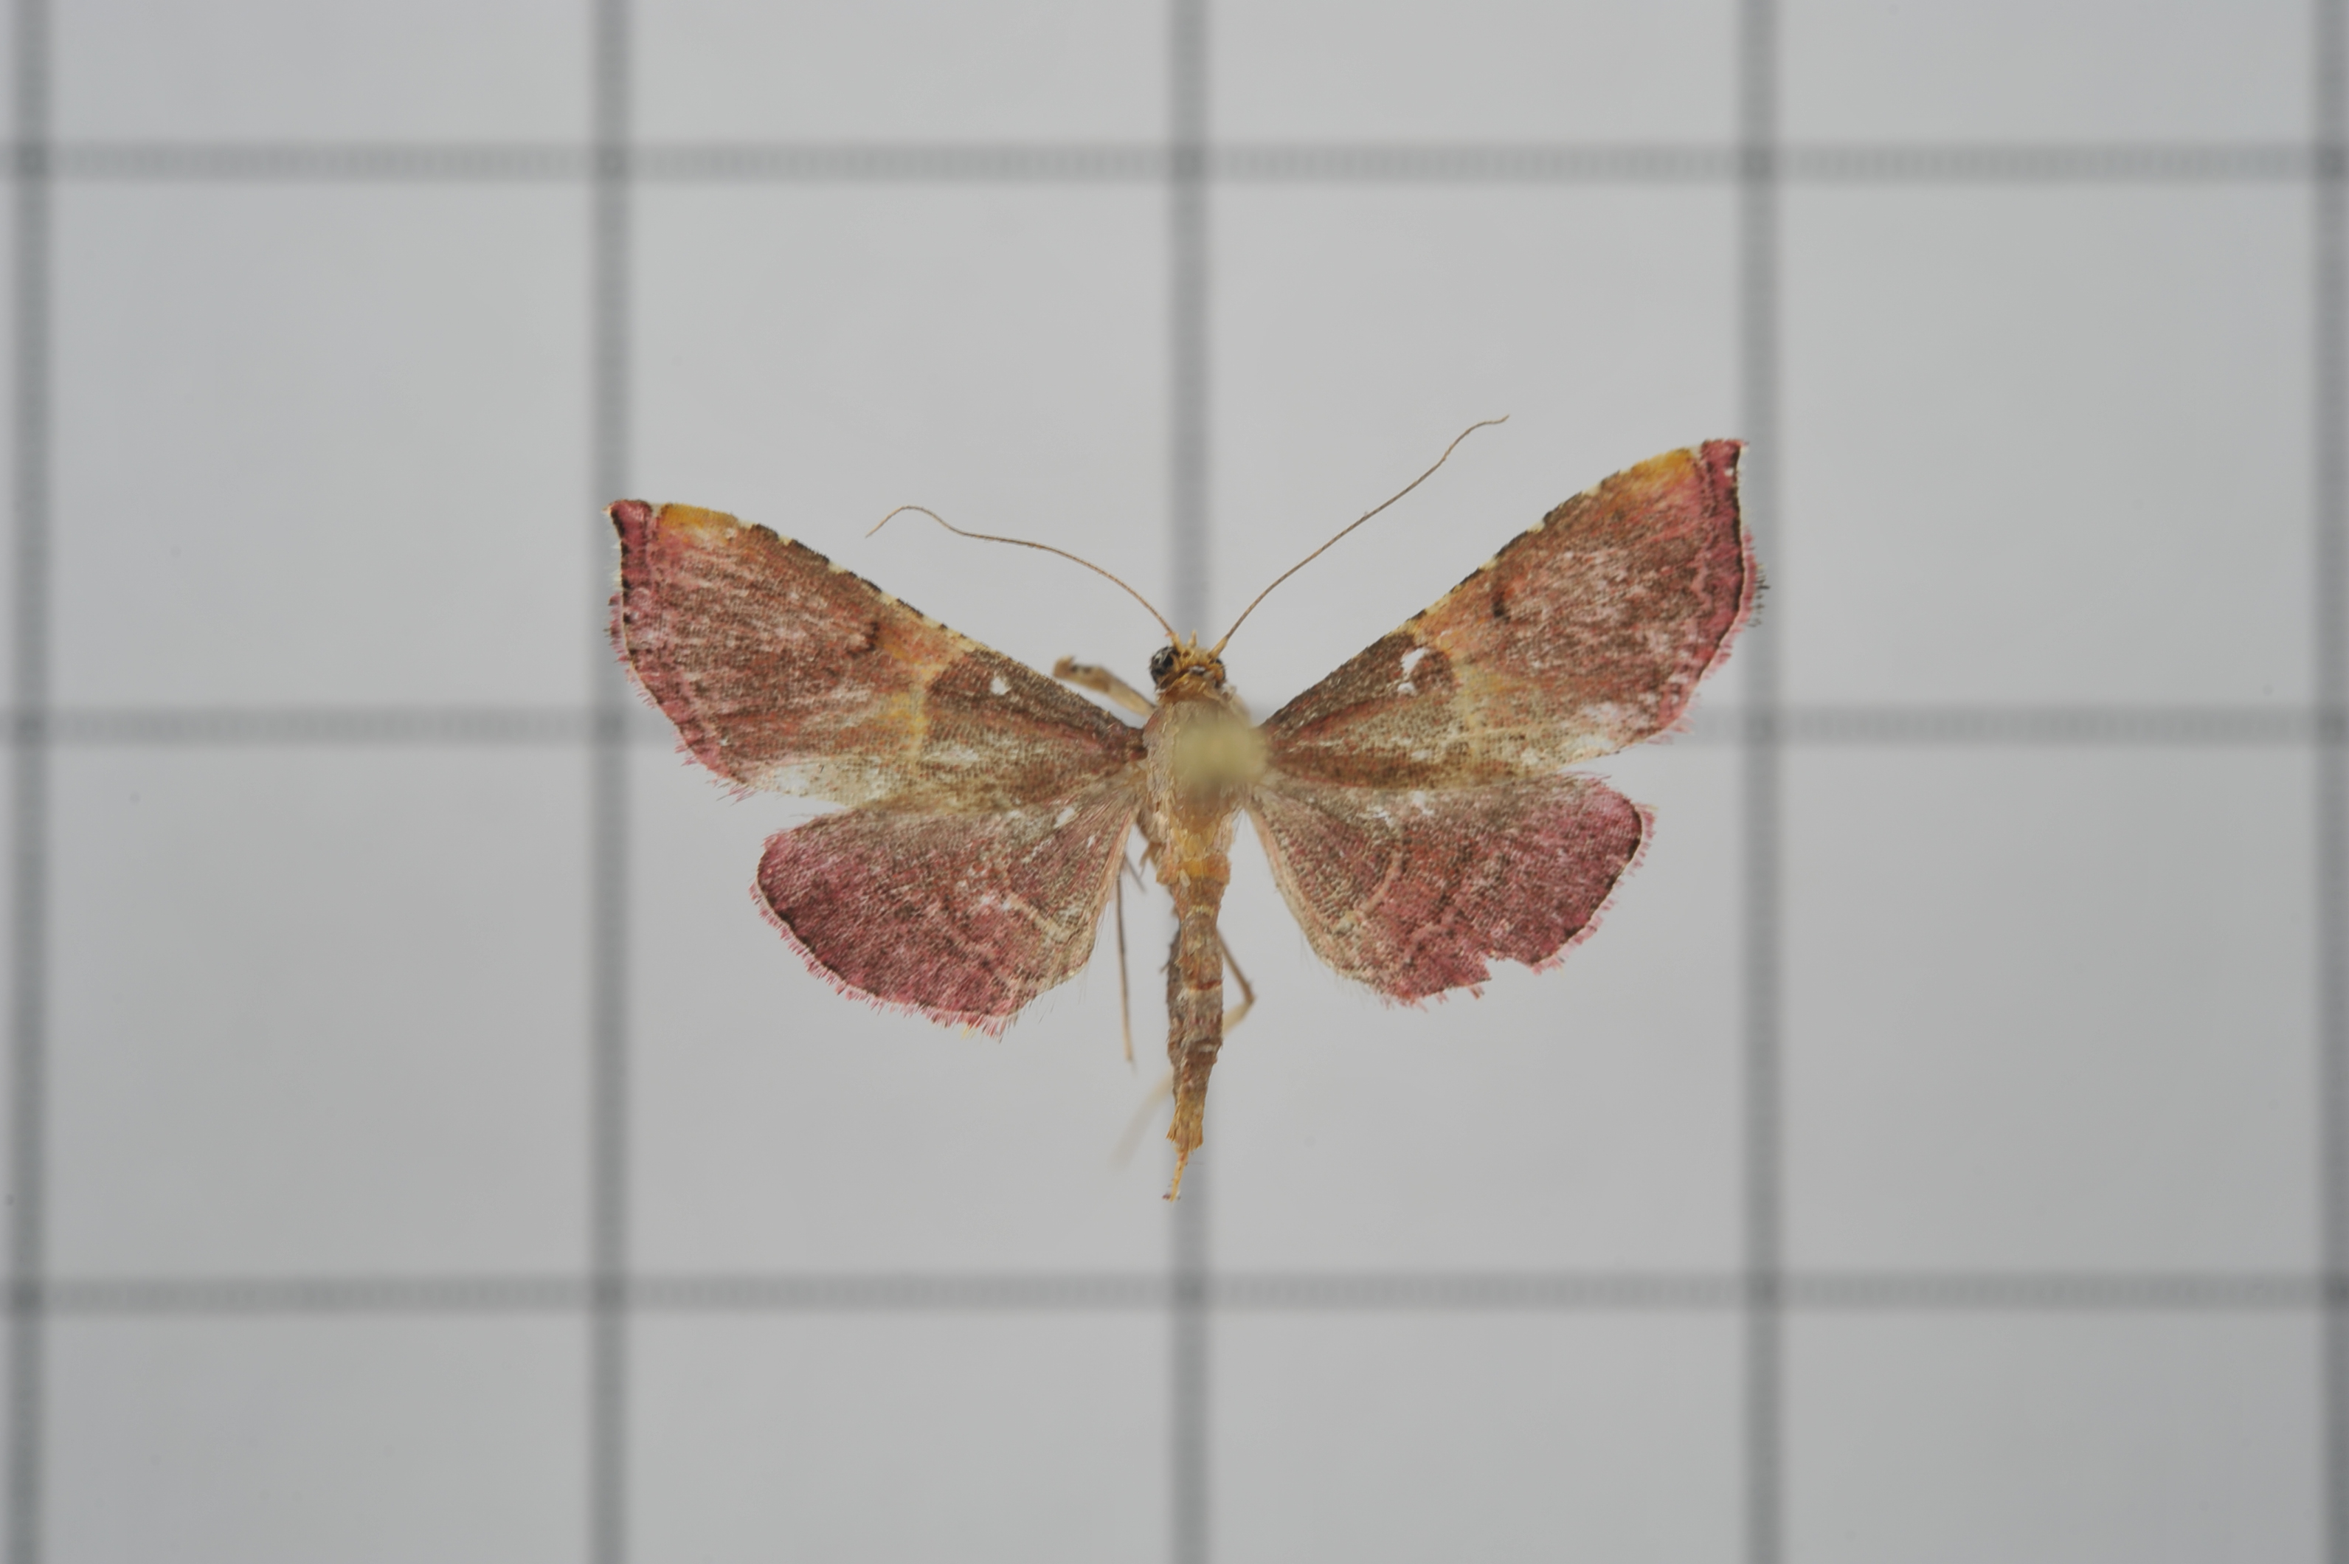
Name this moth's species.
Endotricha olivacealis
